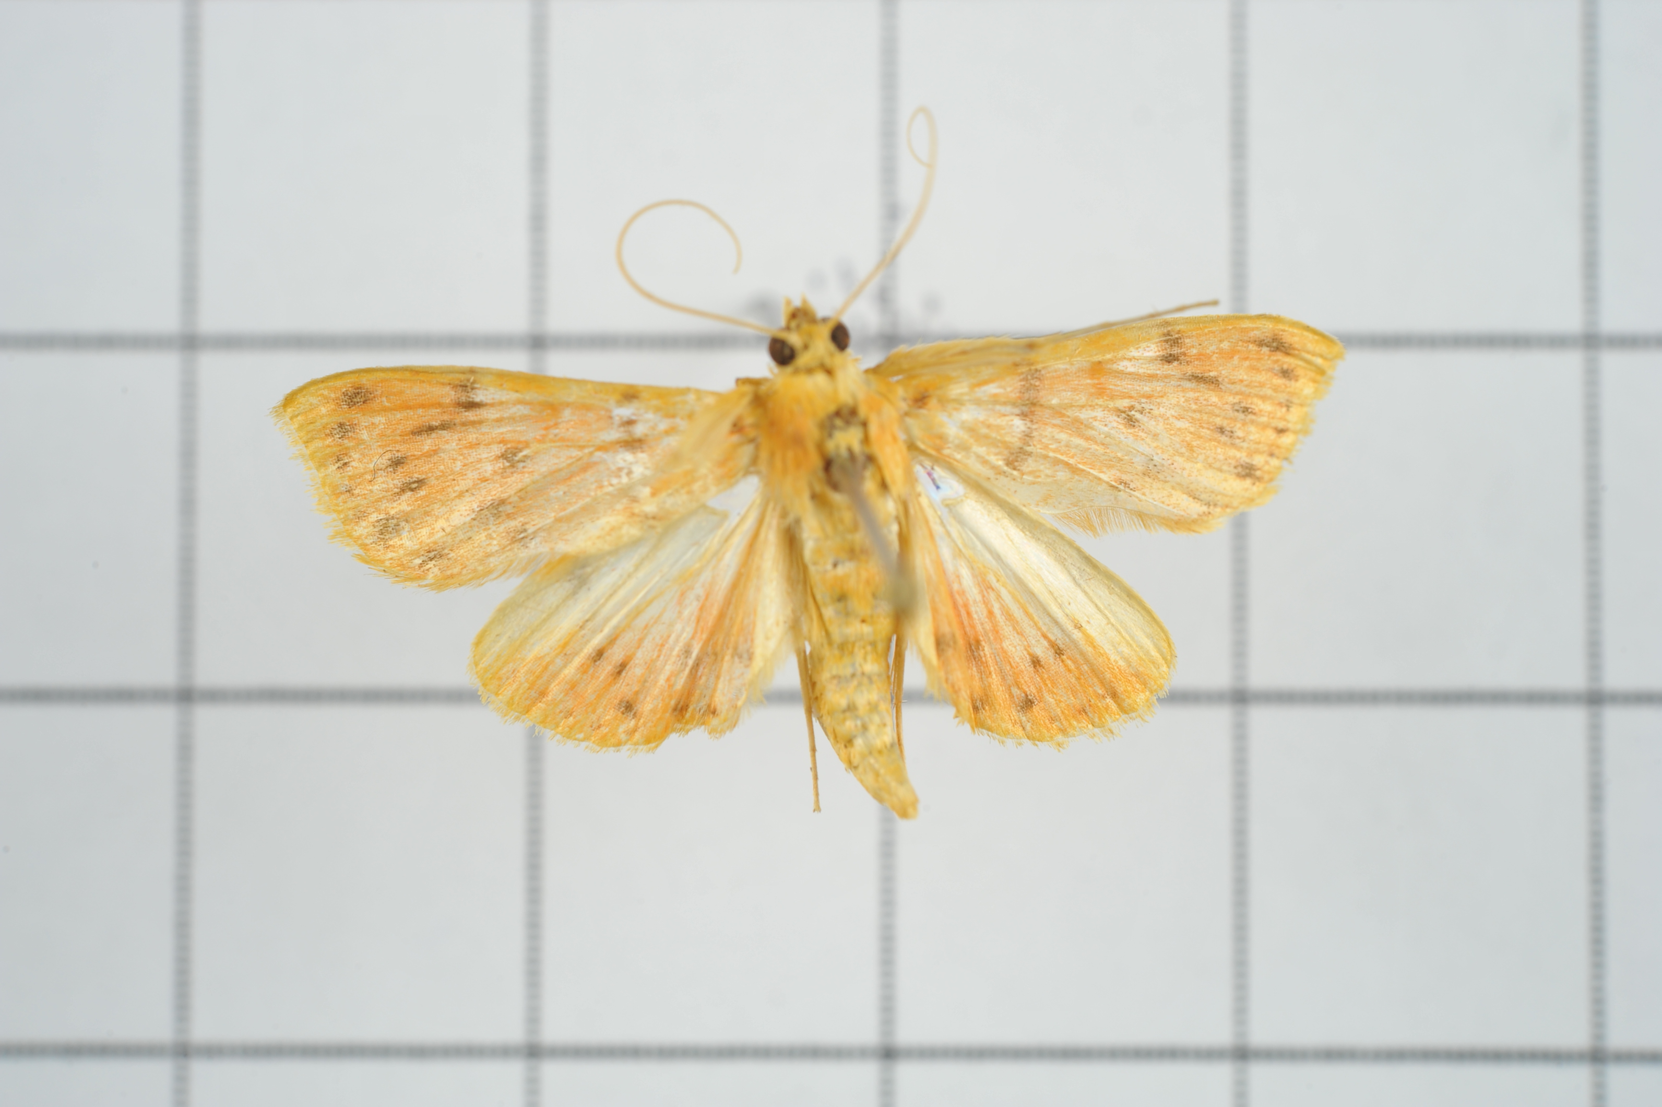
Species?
Eusabena miltochristalis
